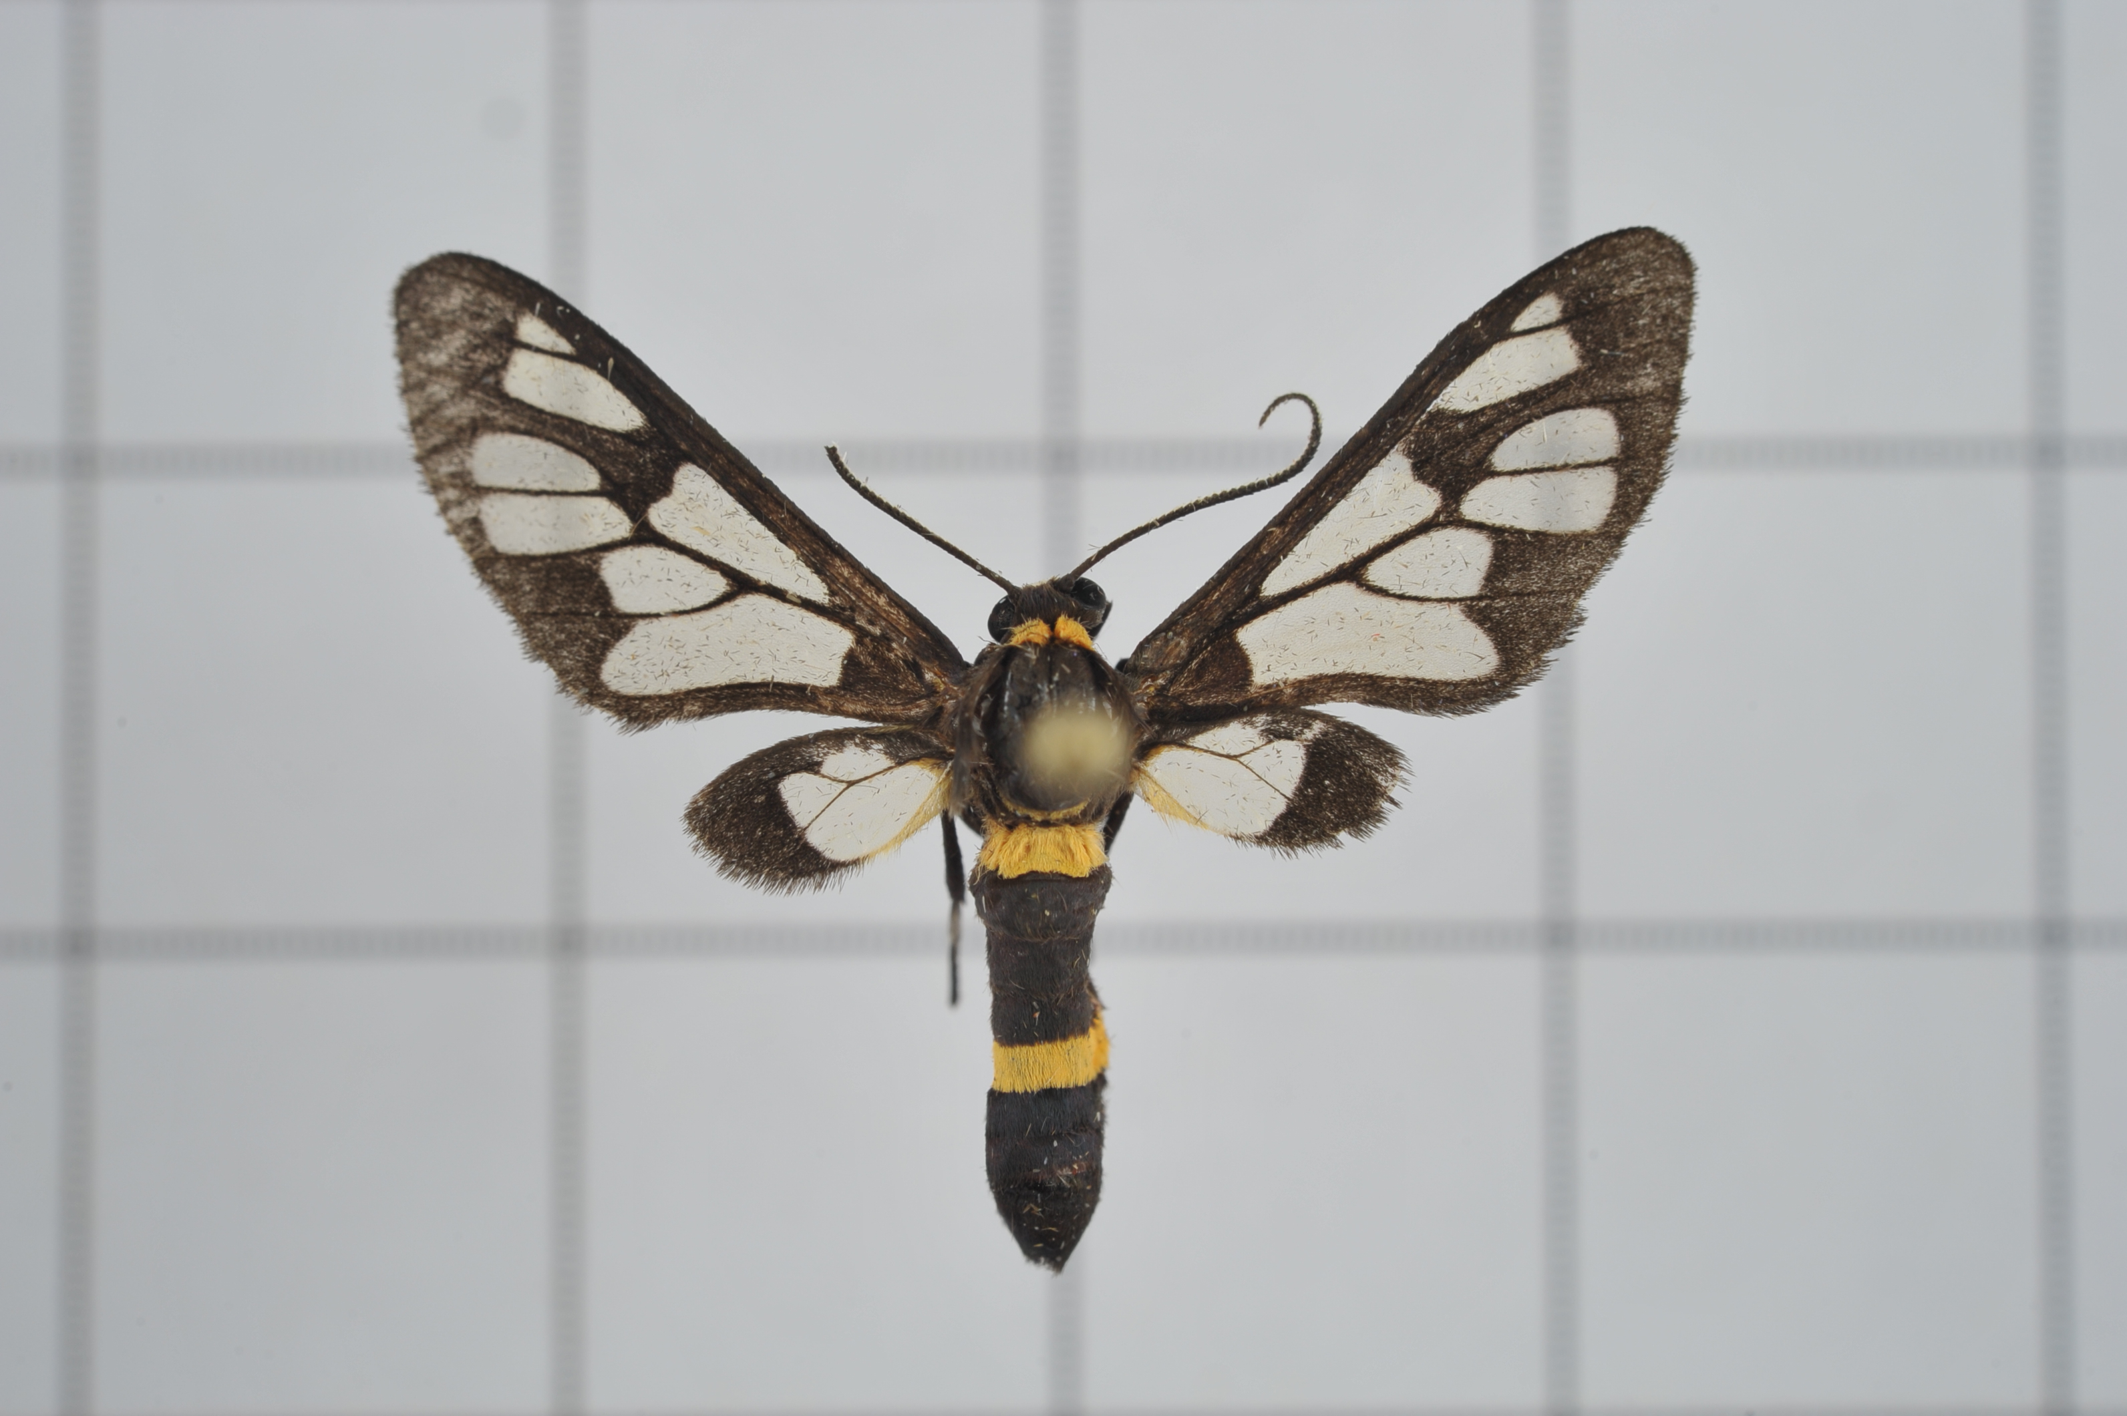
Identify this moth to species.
Syntomoides imaon
